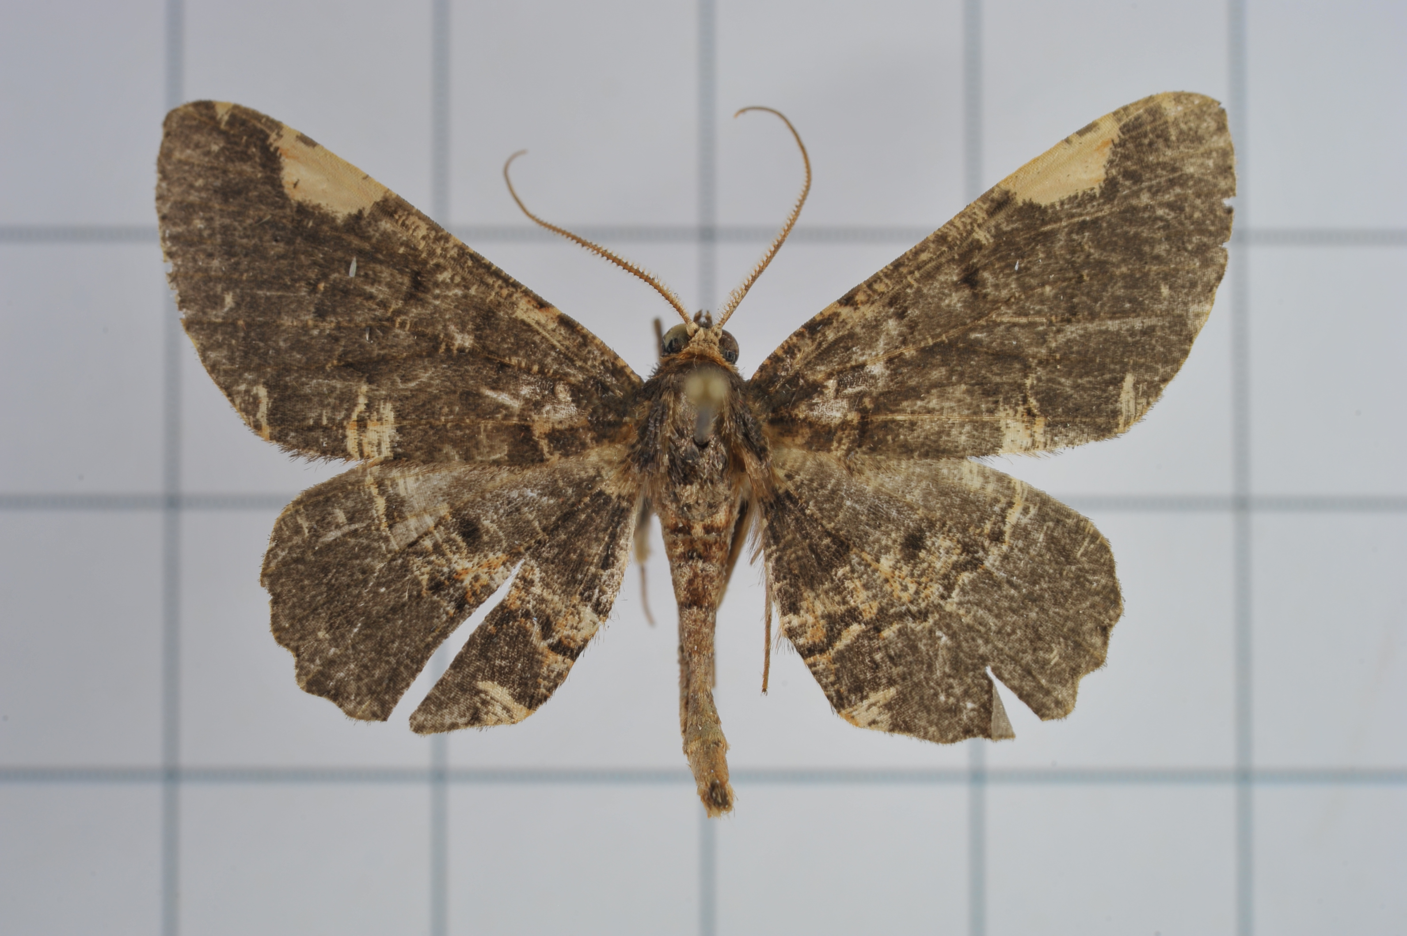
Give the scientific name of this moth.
Abaciscus costimacula
